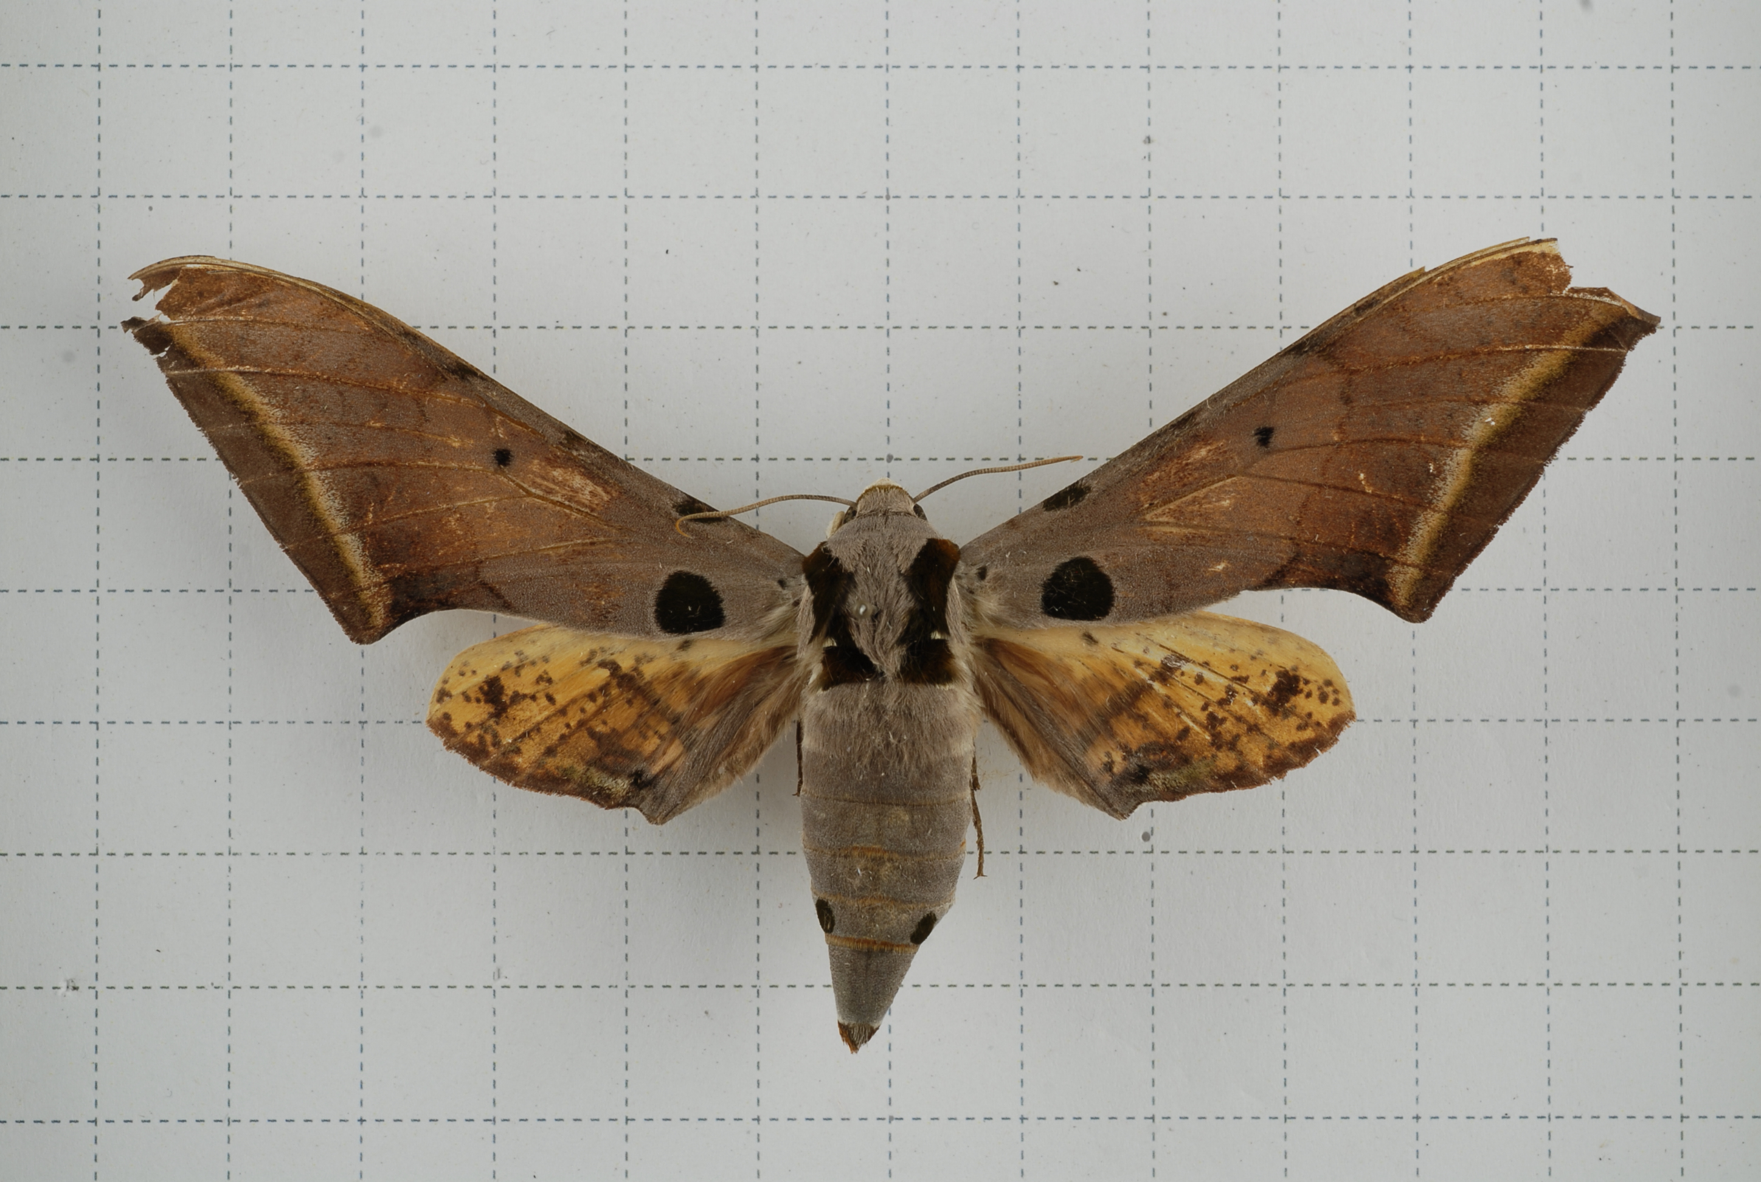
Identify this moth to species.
Ambulyx semiplacida
